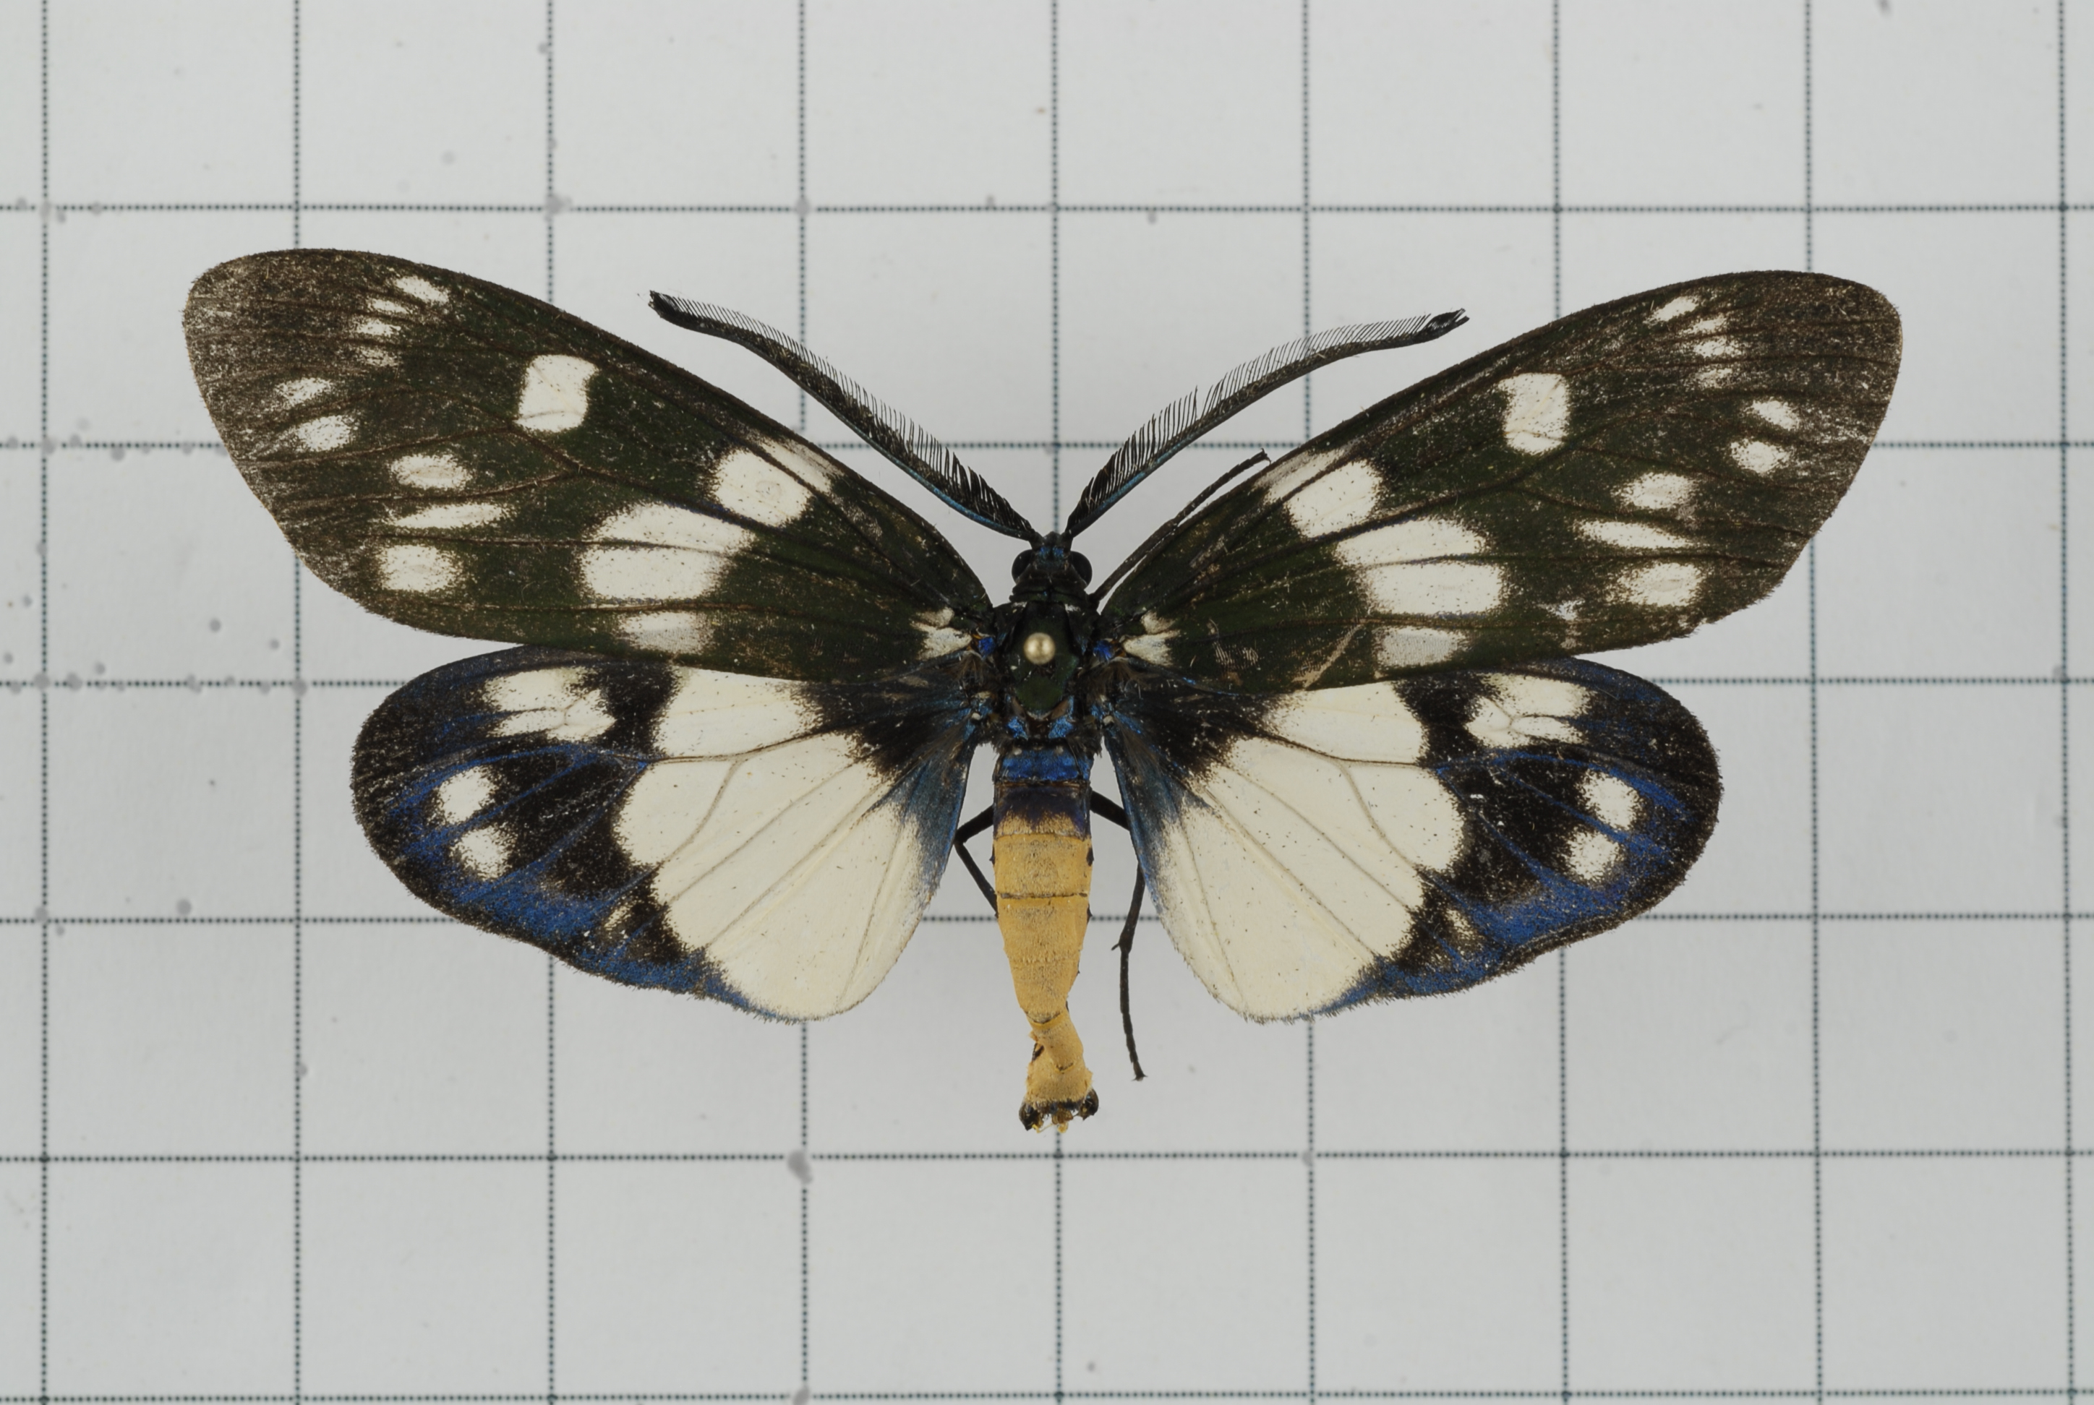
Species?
Eterusia aedea formosana
